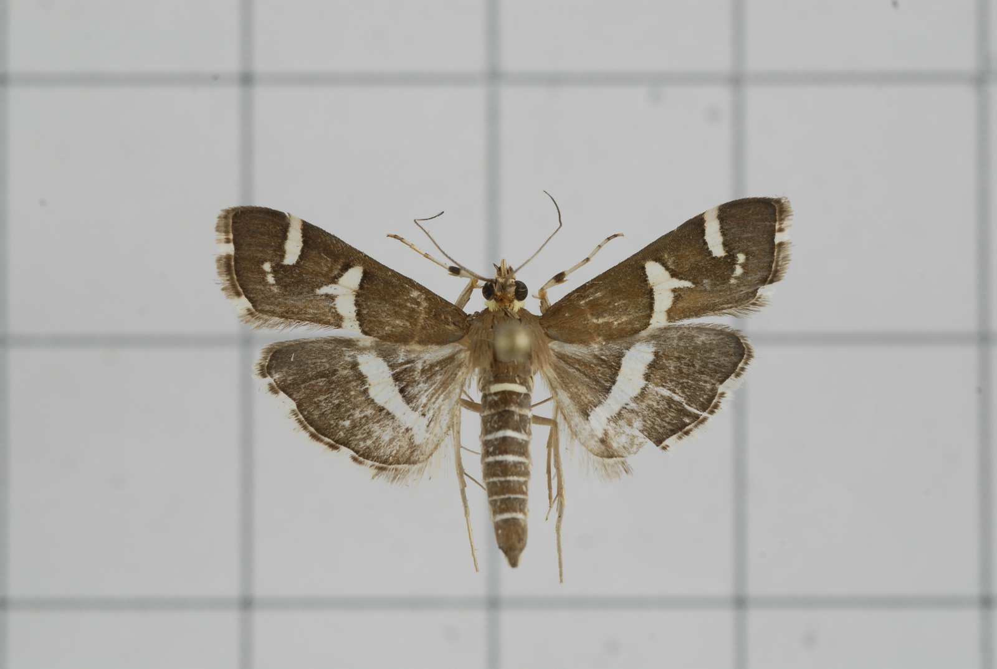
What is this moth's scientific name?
Spoladea recurvalis
